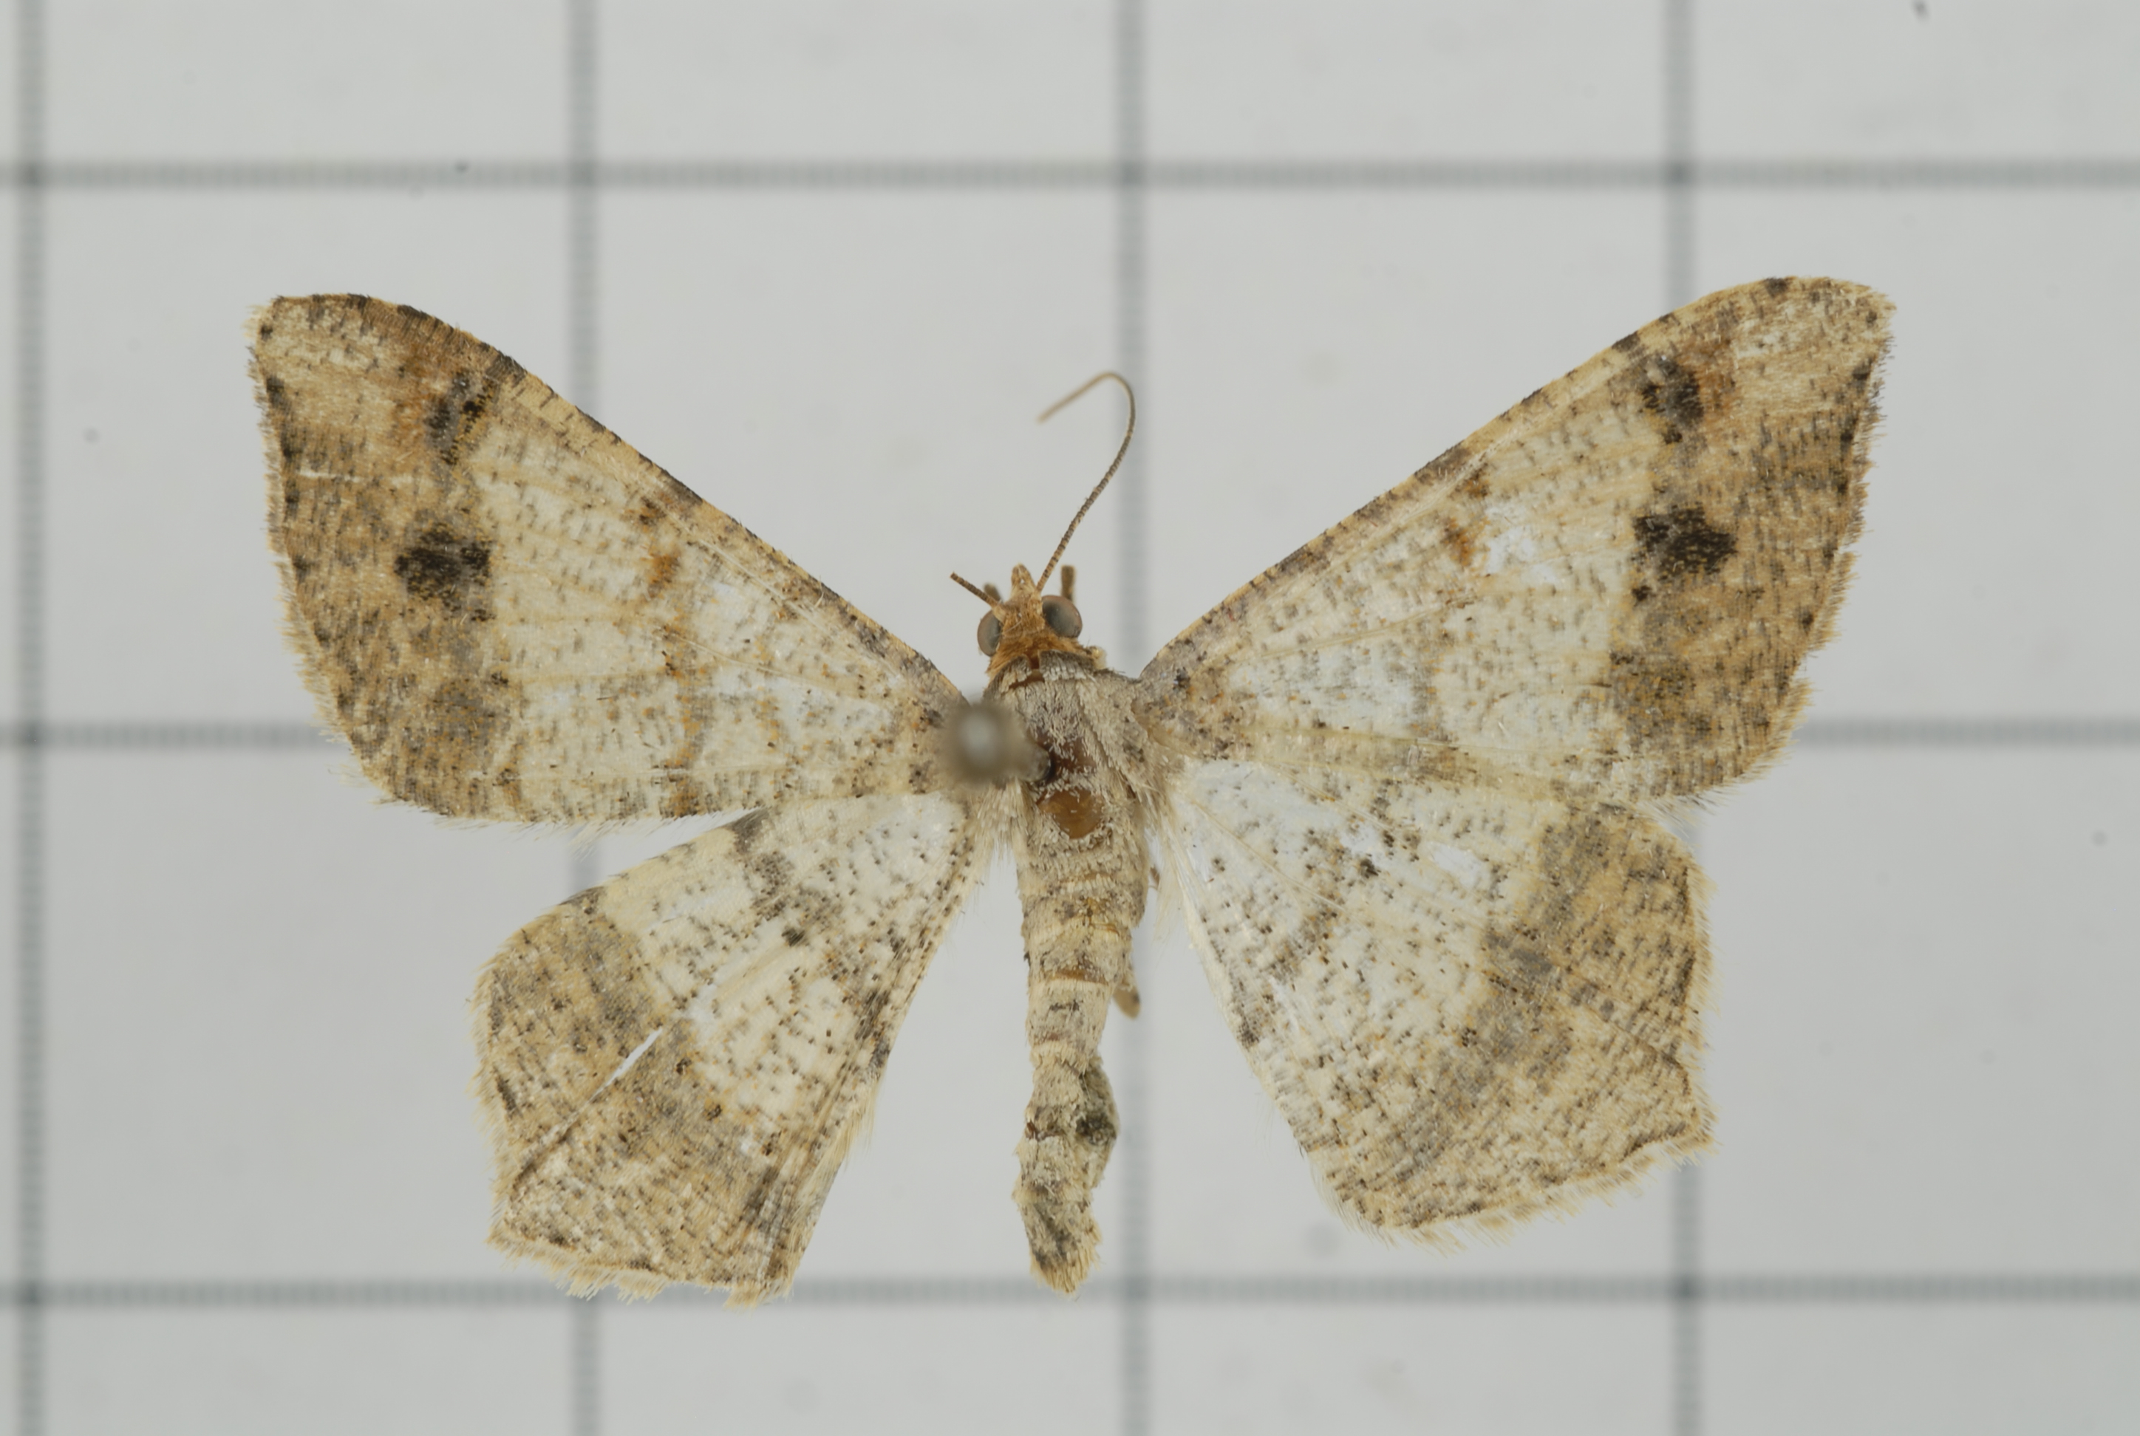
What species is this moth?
Macaria abydata
